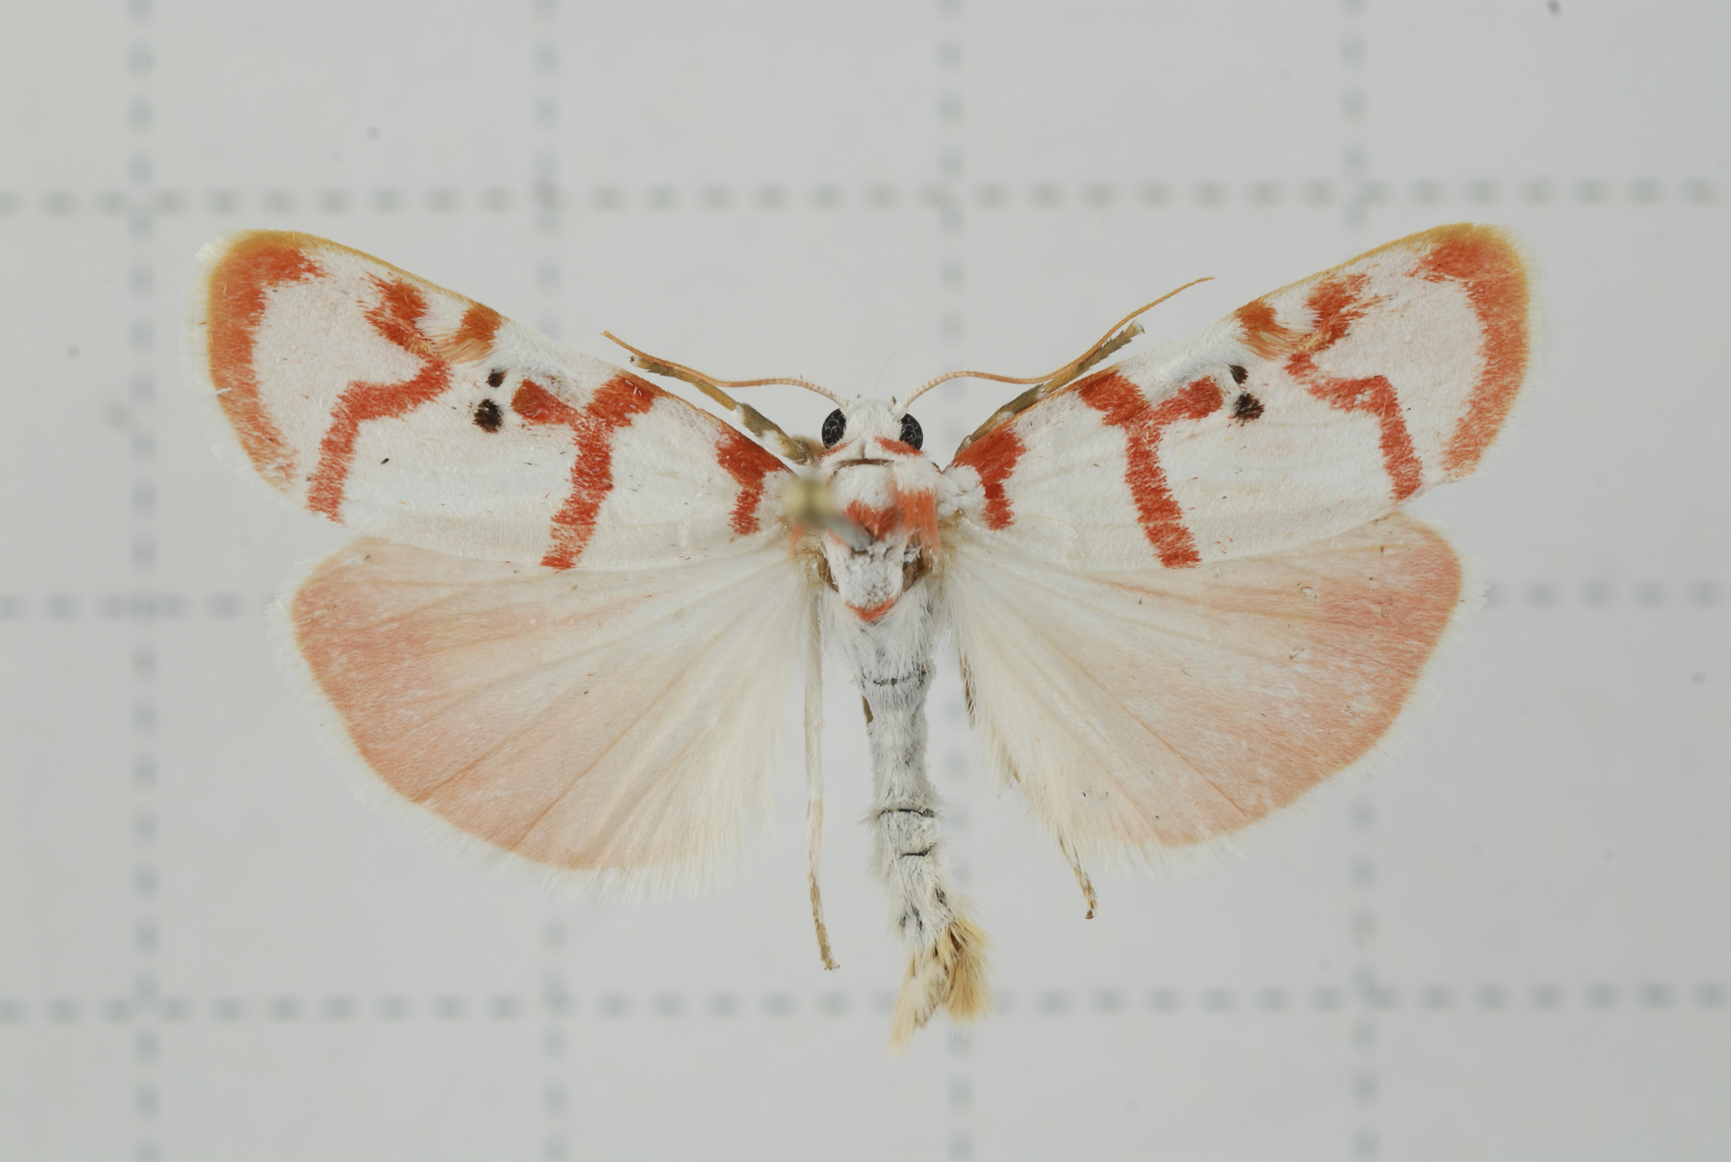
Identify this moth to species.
Cyana hamata hamata
